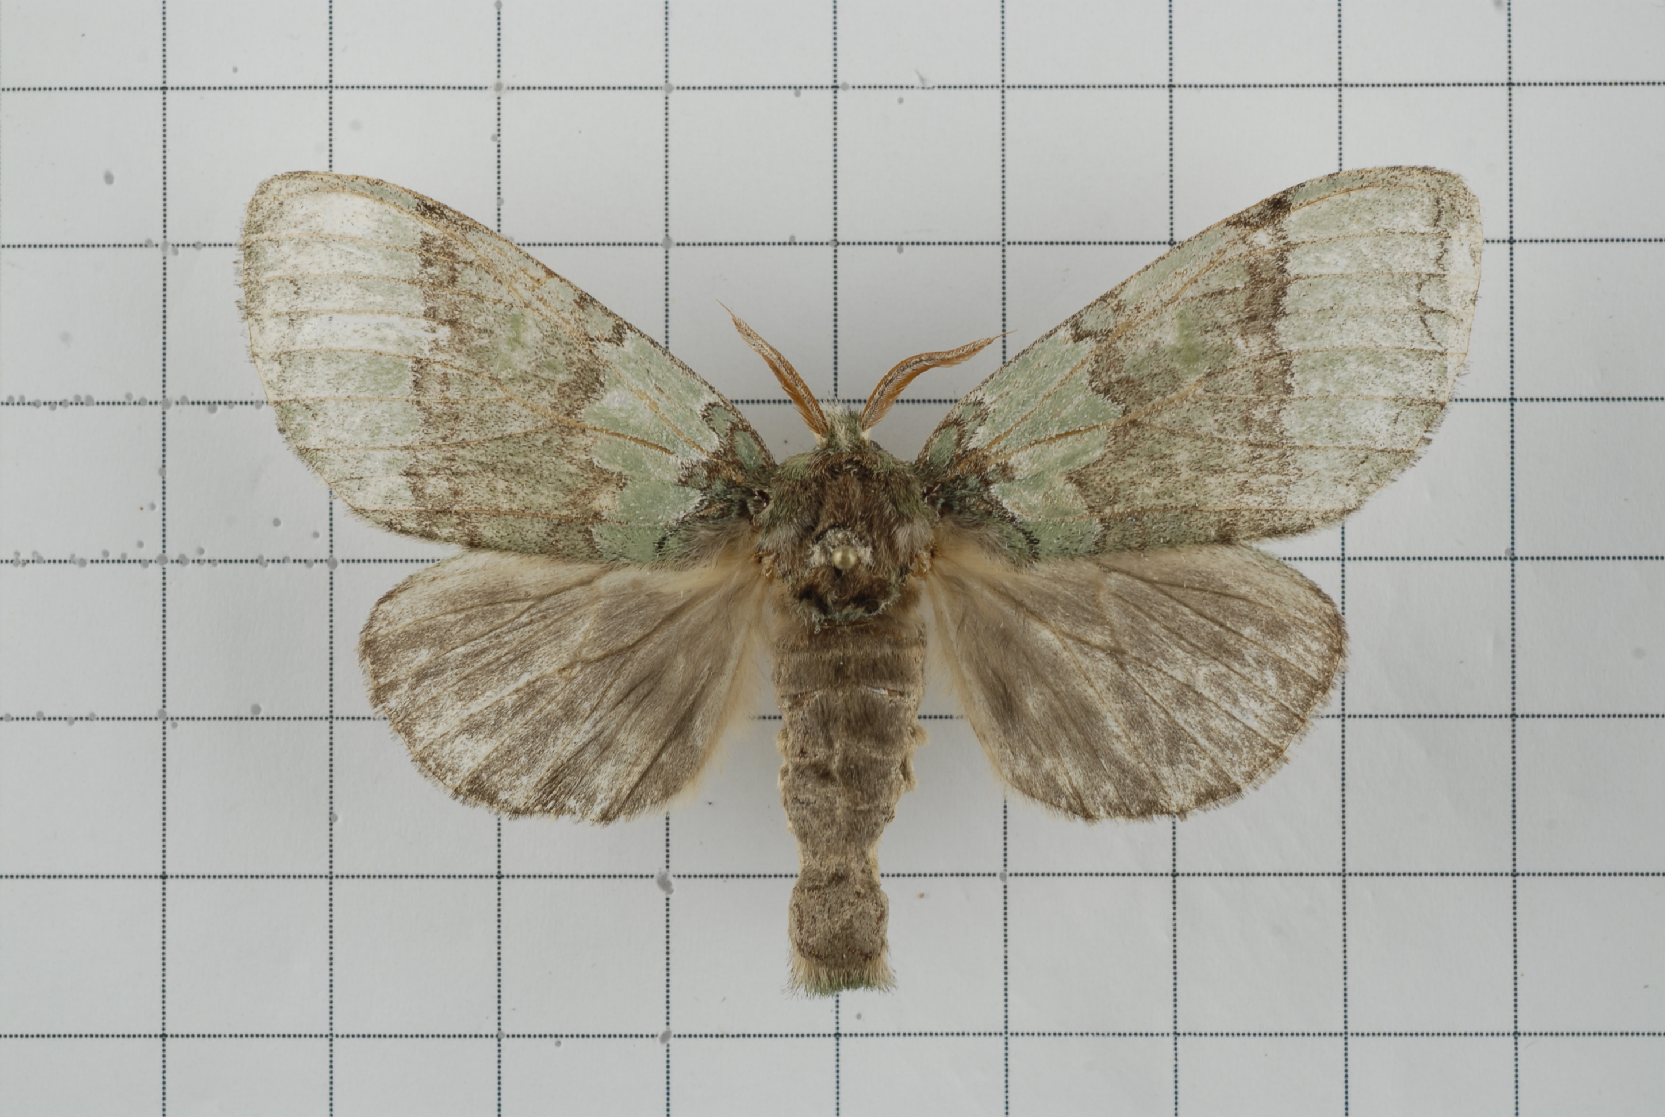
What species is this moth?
Netria multispinae multispinae
